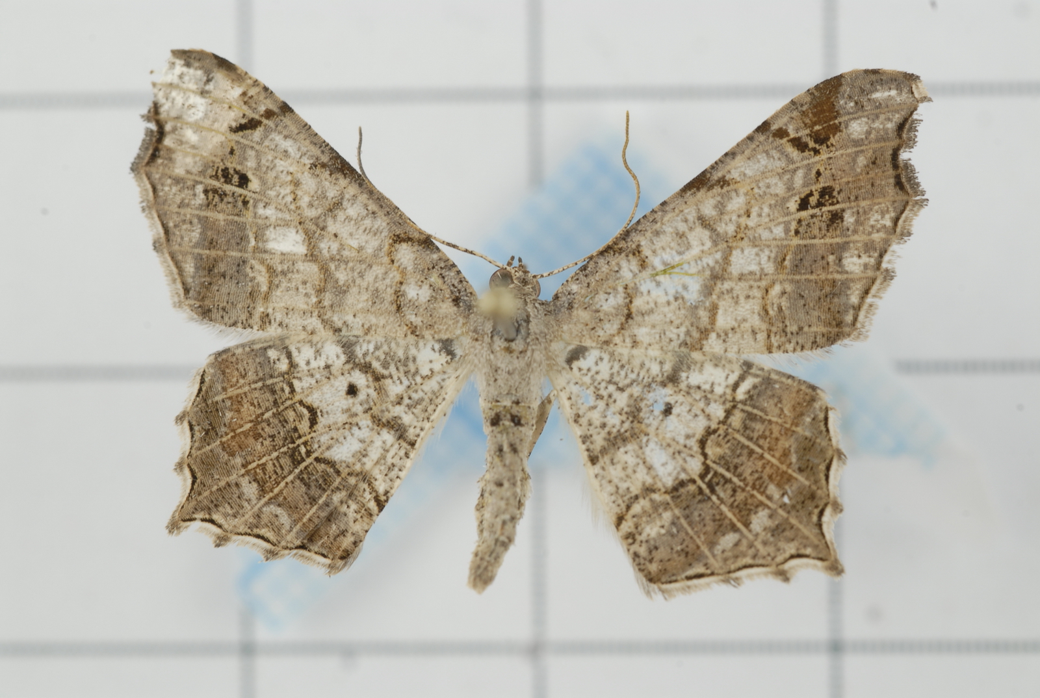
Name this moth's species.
Chiasmia emersaria
